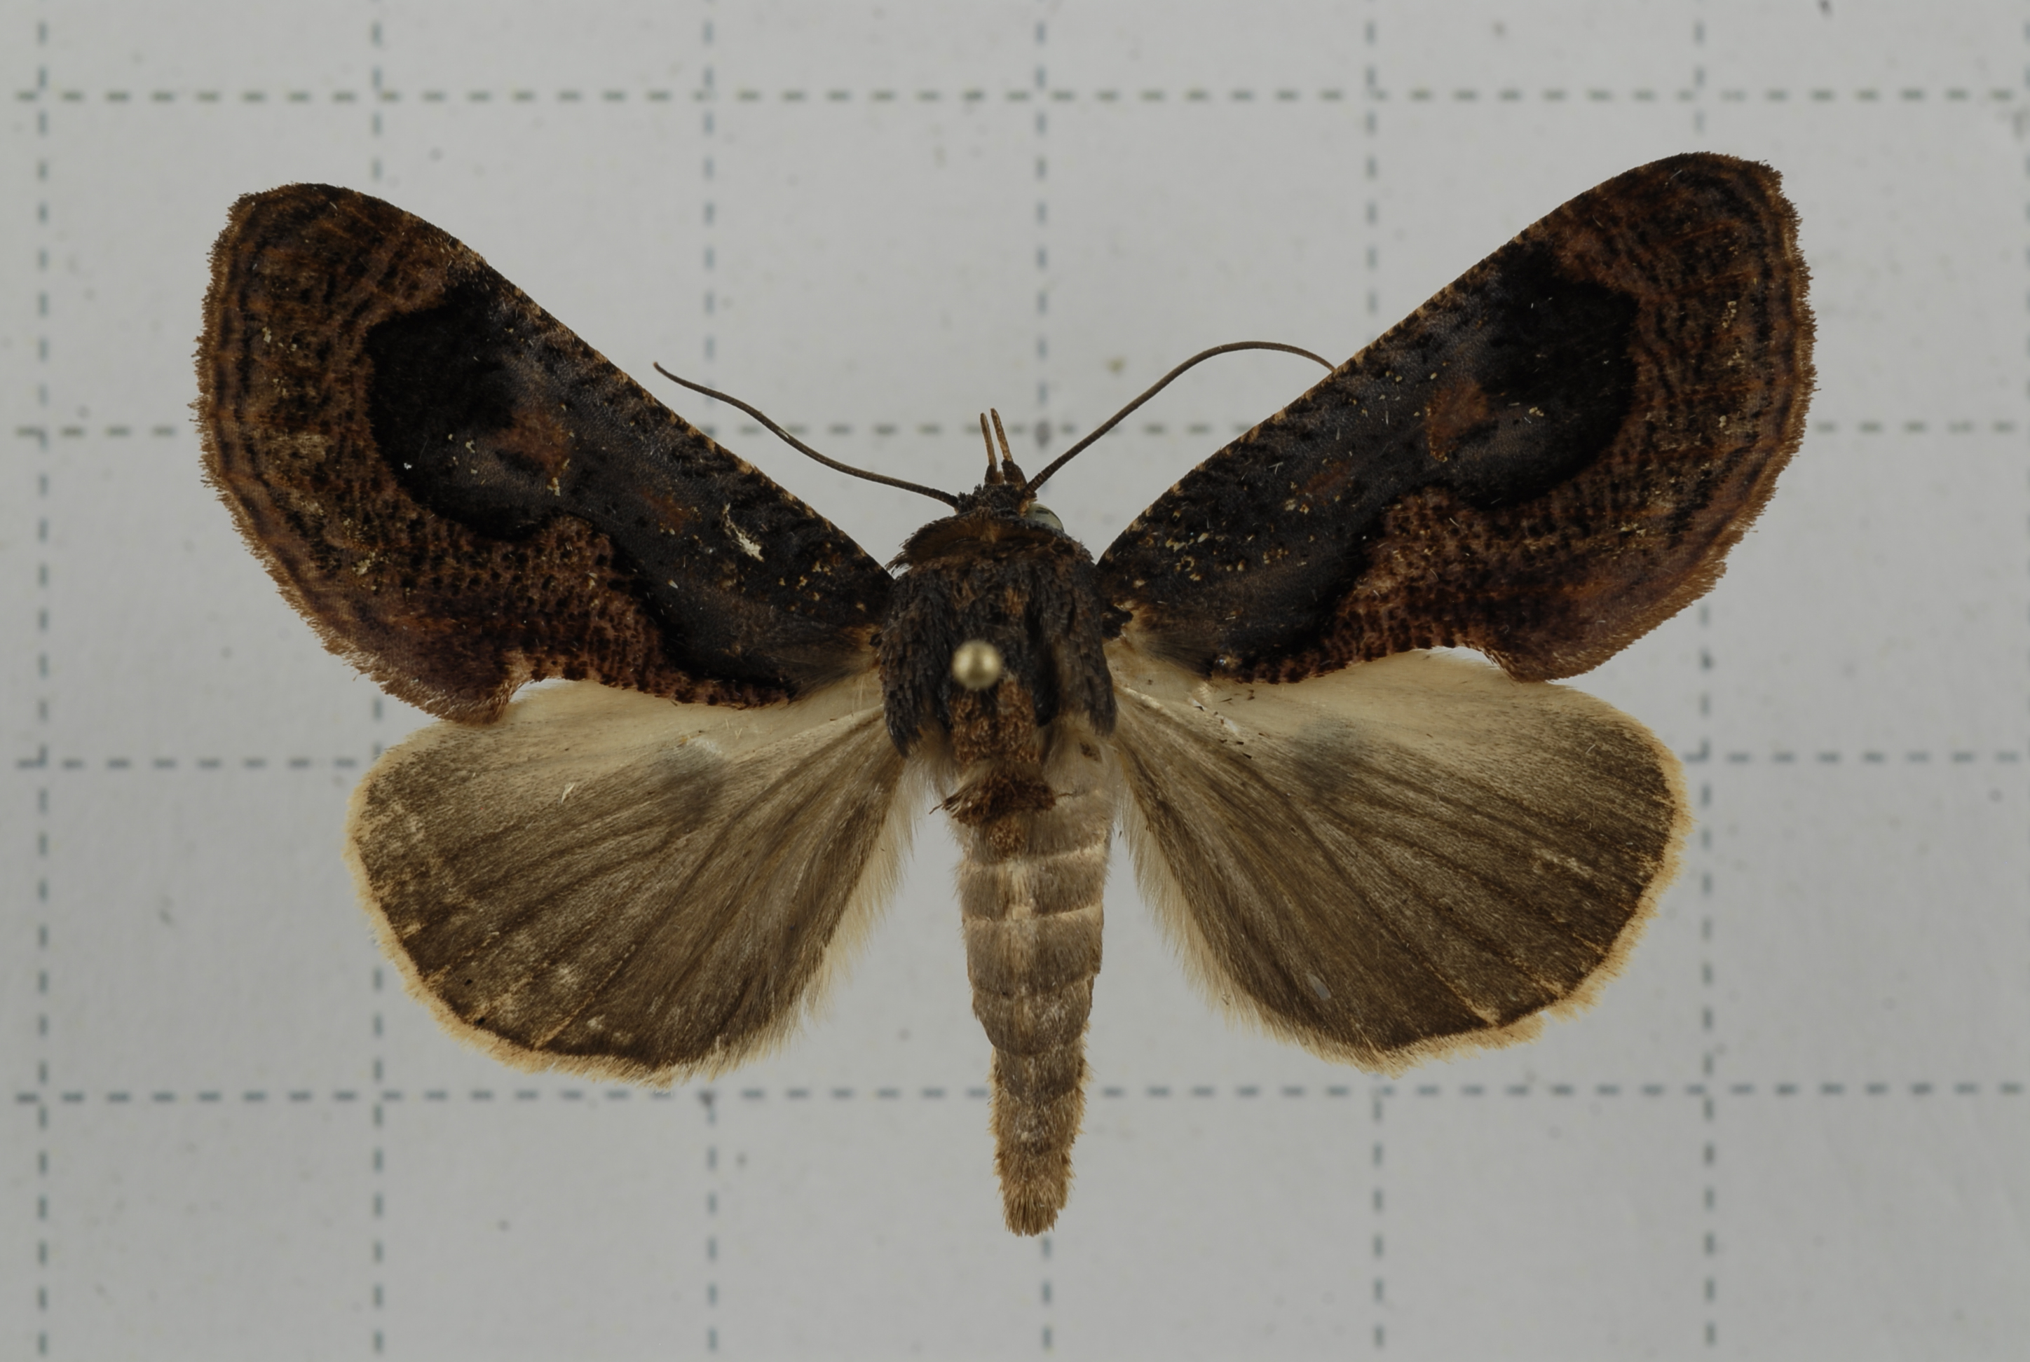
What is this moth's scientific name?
Batracharta divisa
